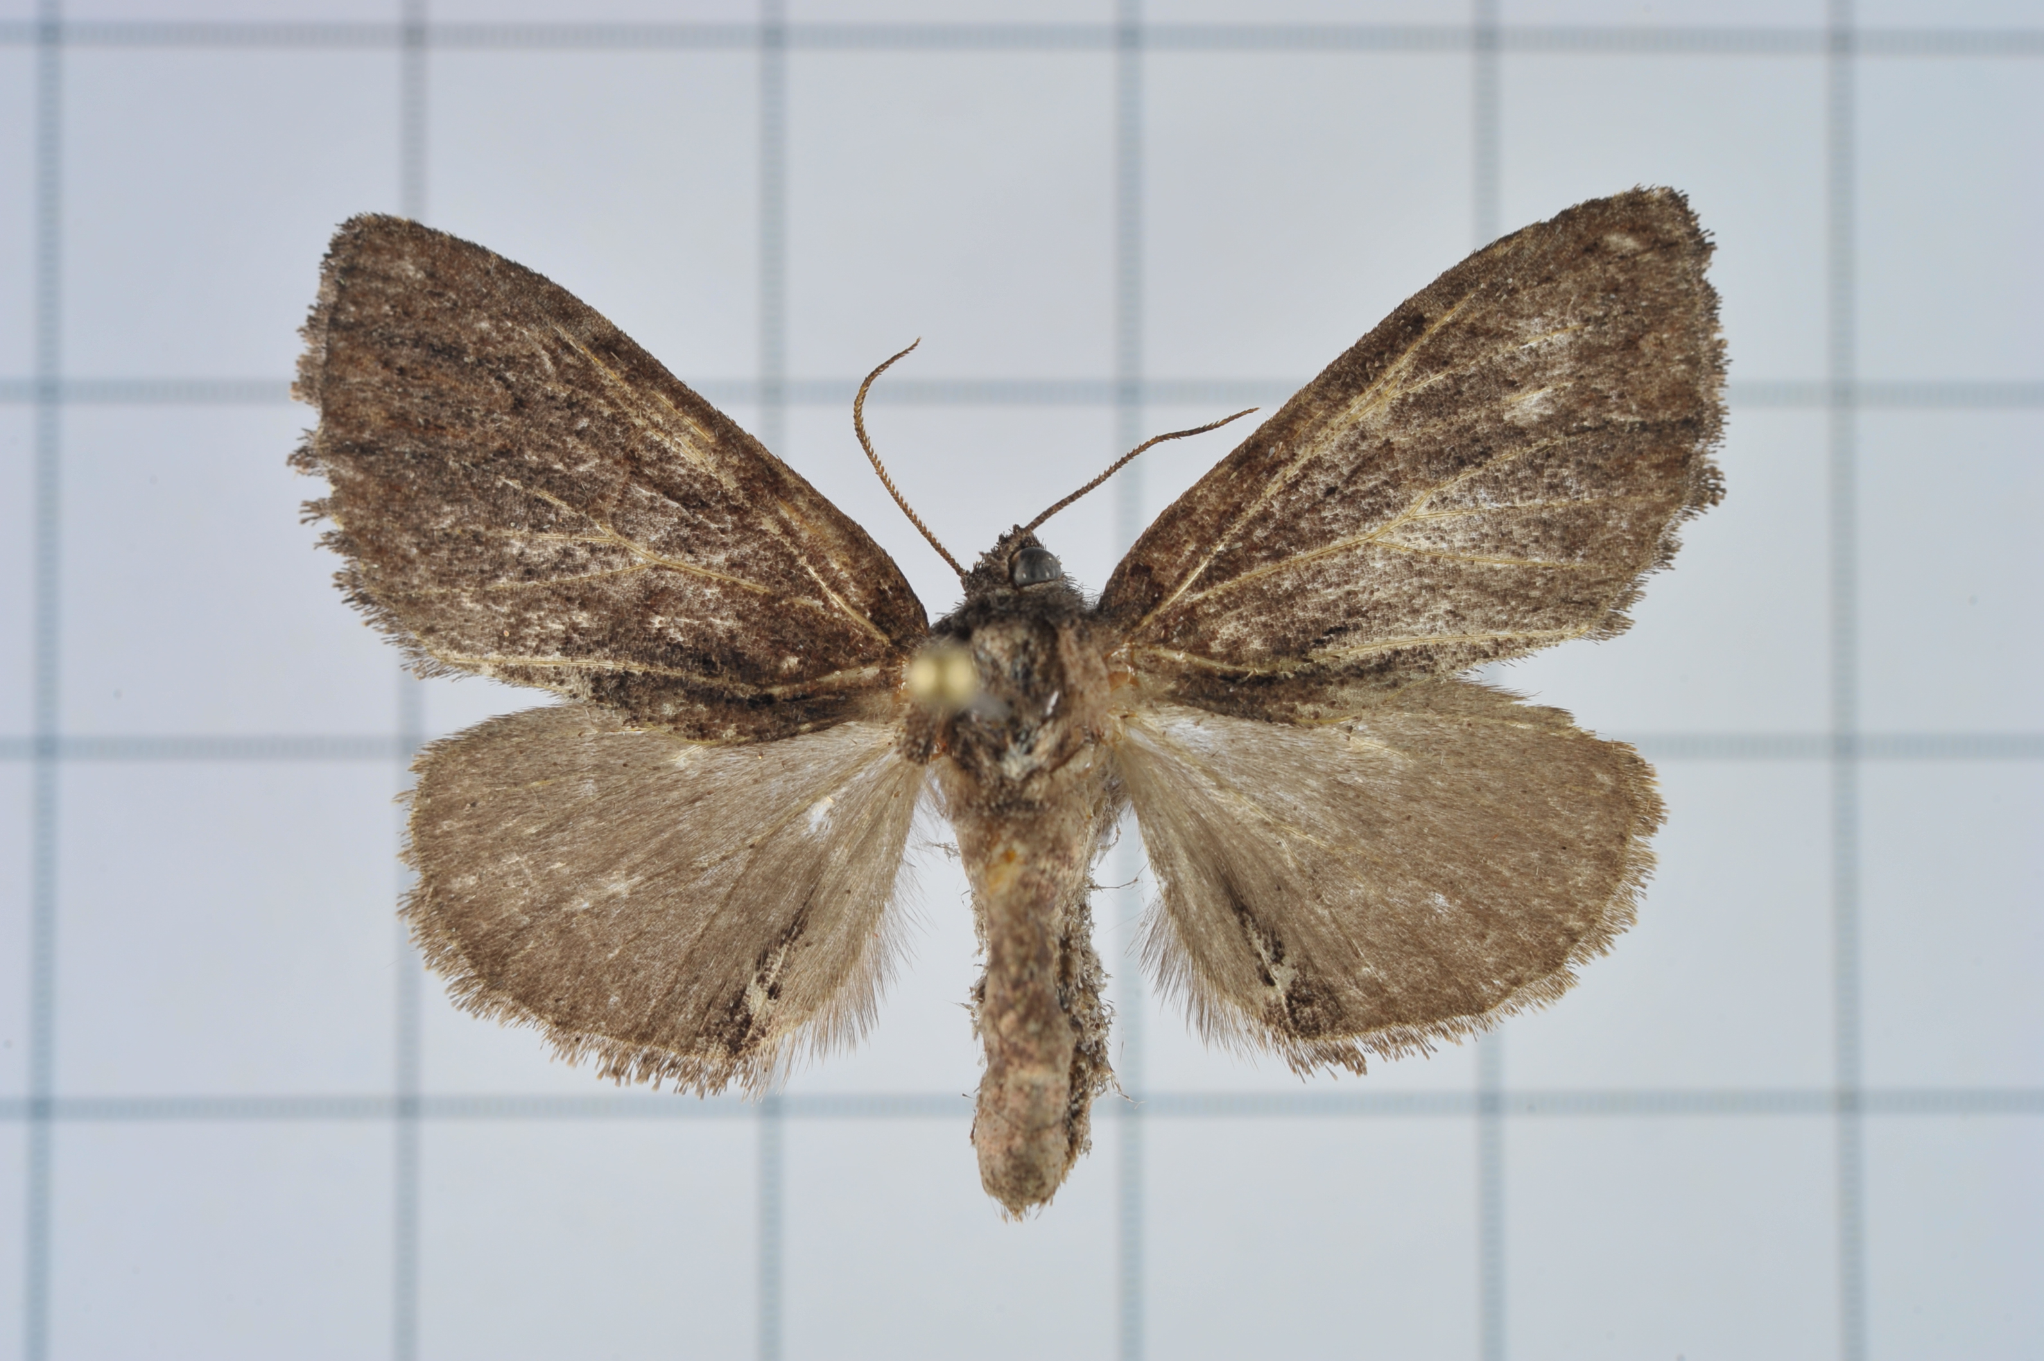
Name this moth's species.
Lophontosia fusca
